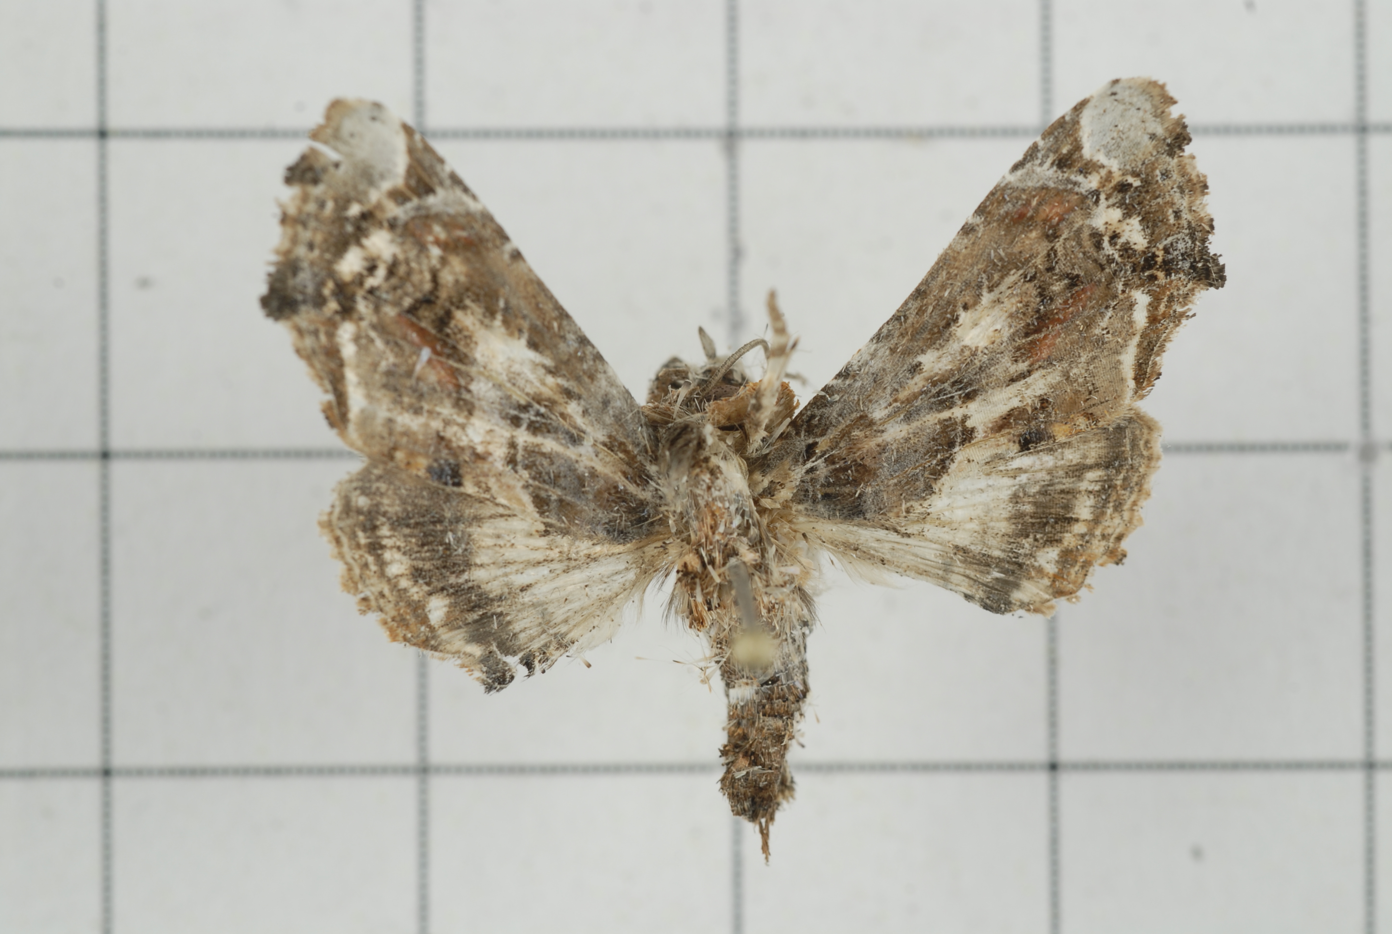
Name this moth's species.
Eutelia geyeri
